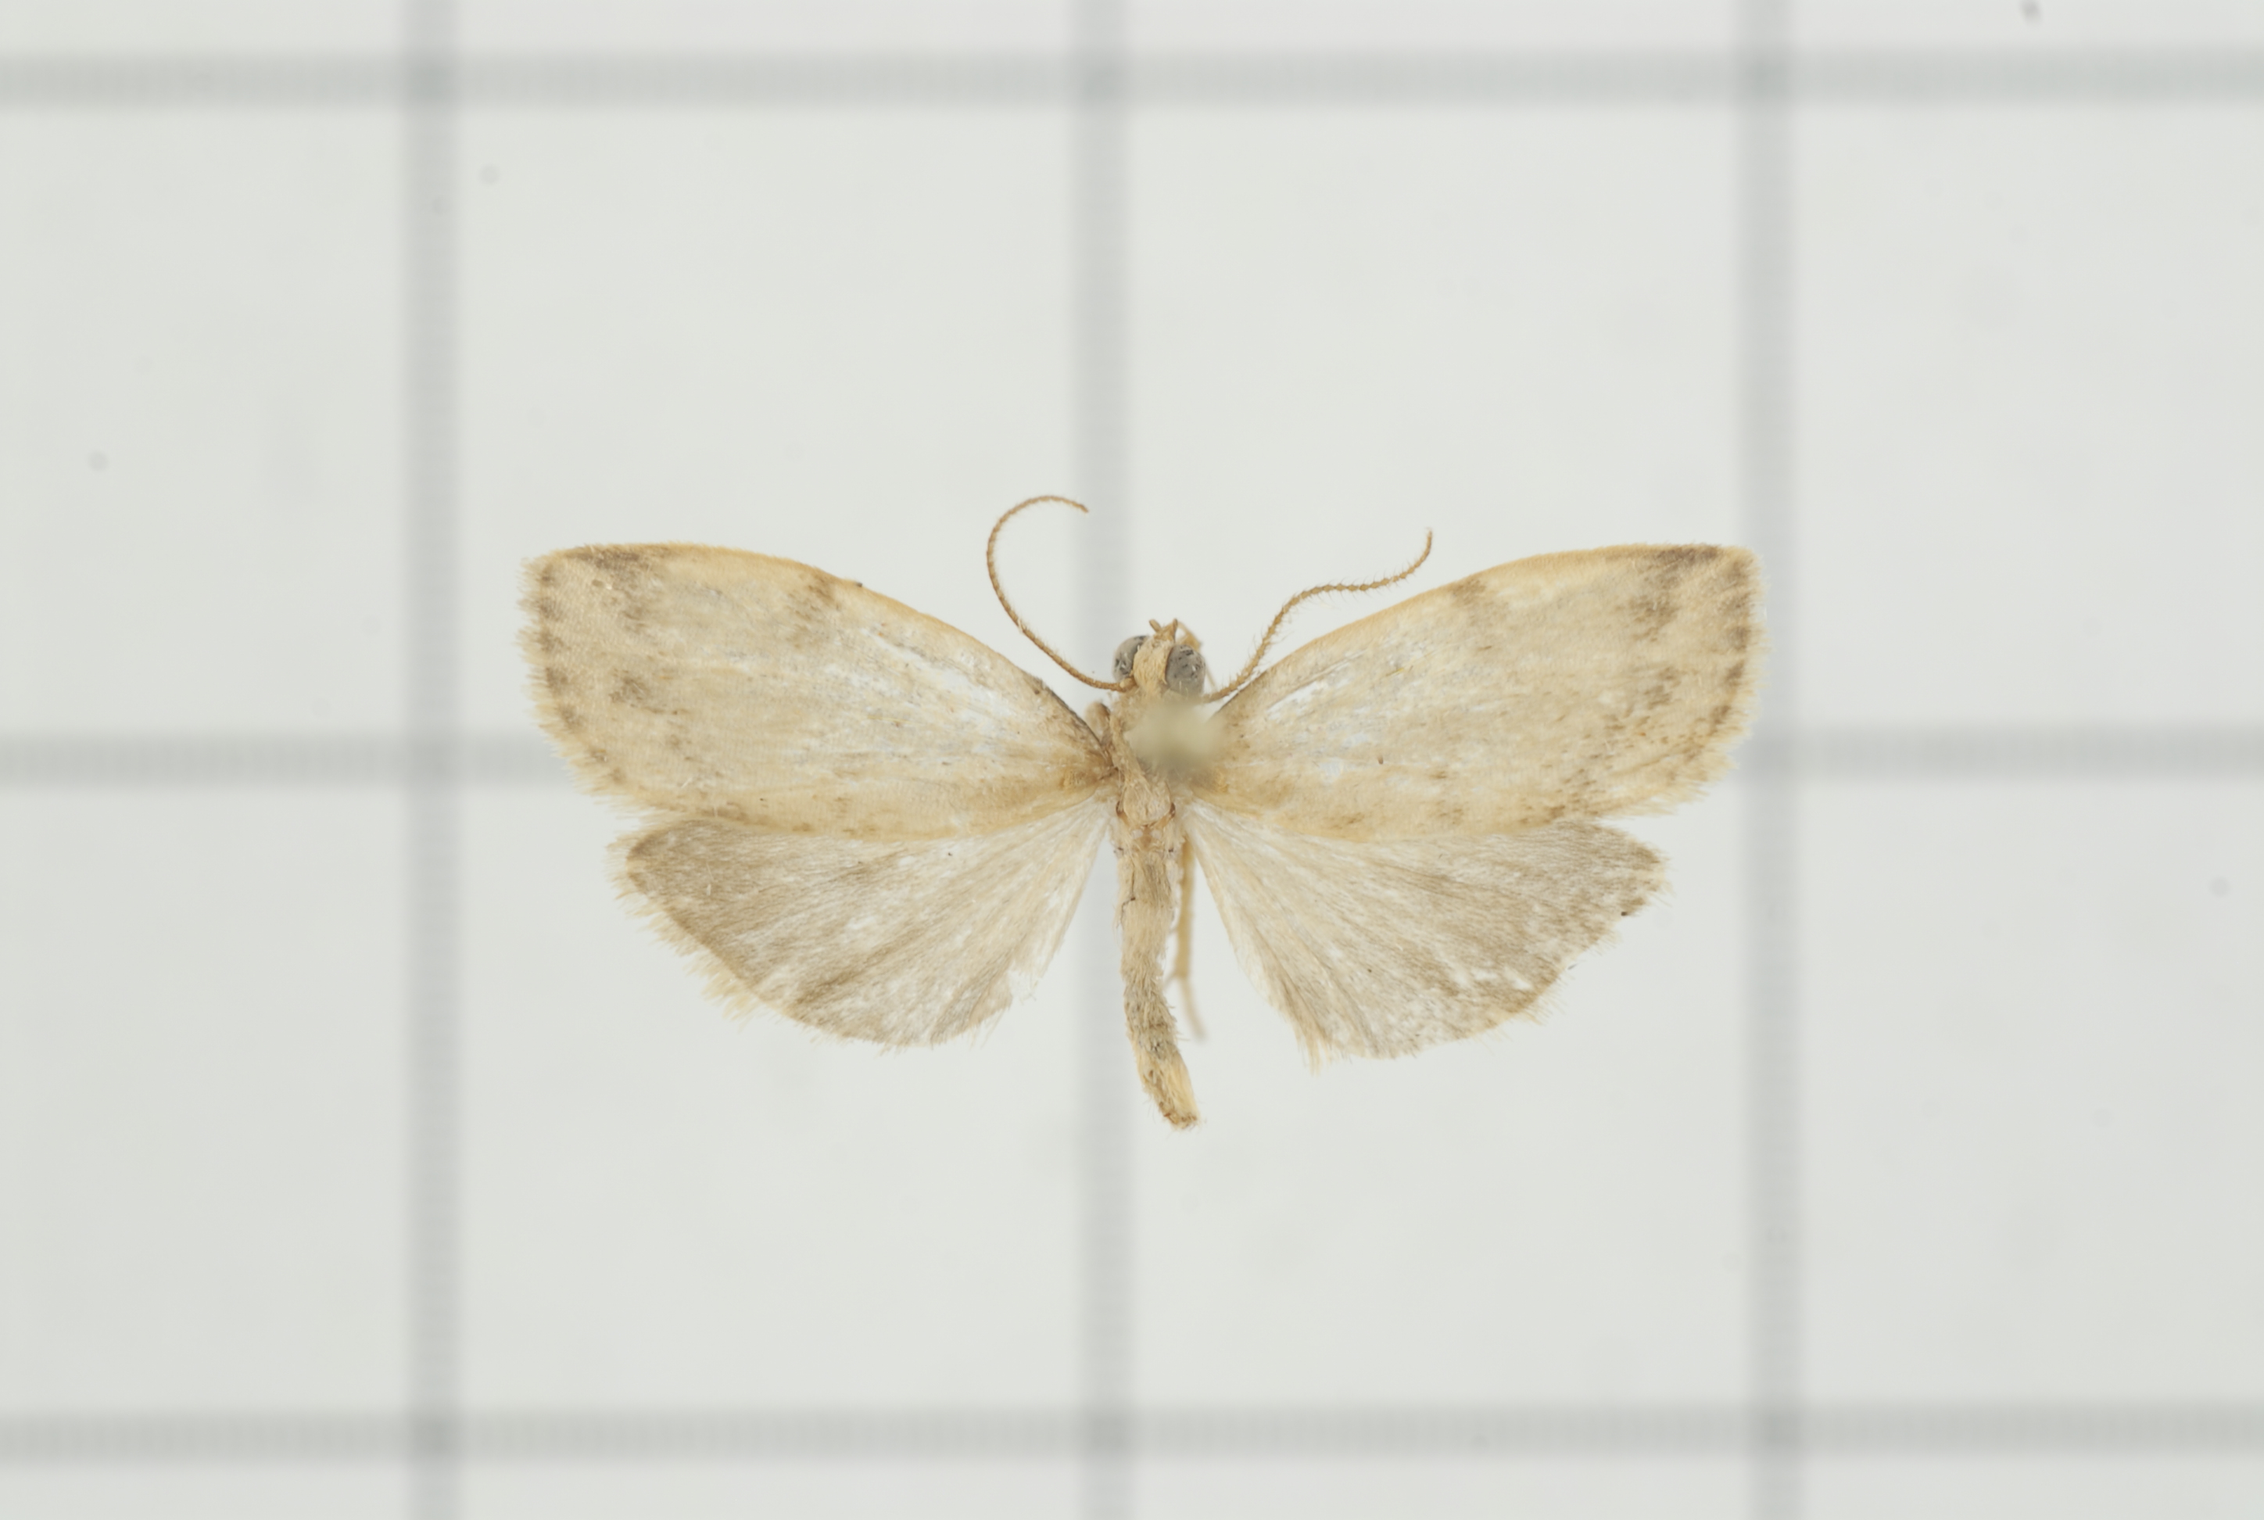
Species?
Mithuna wilemani
